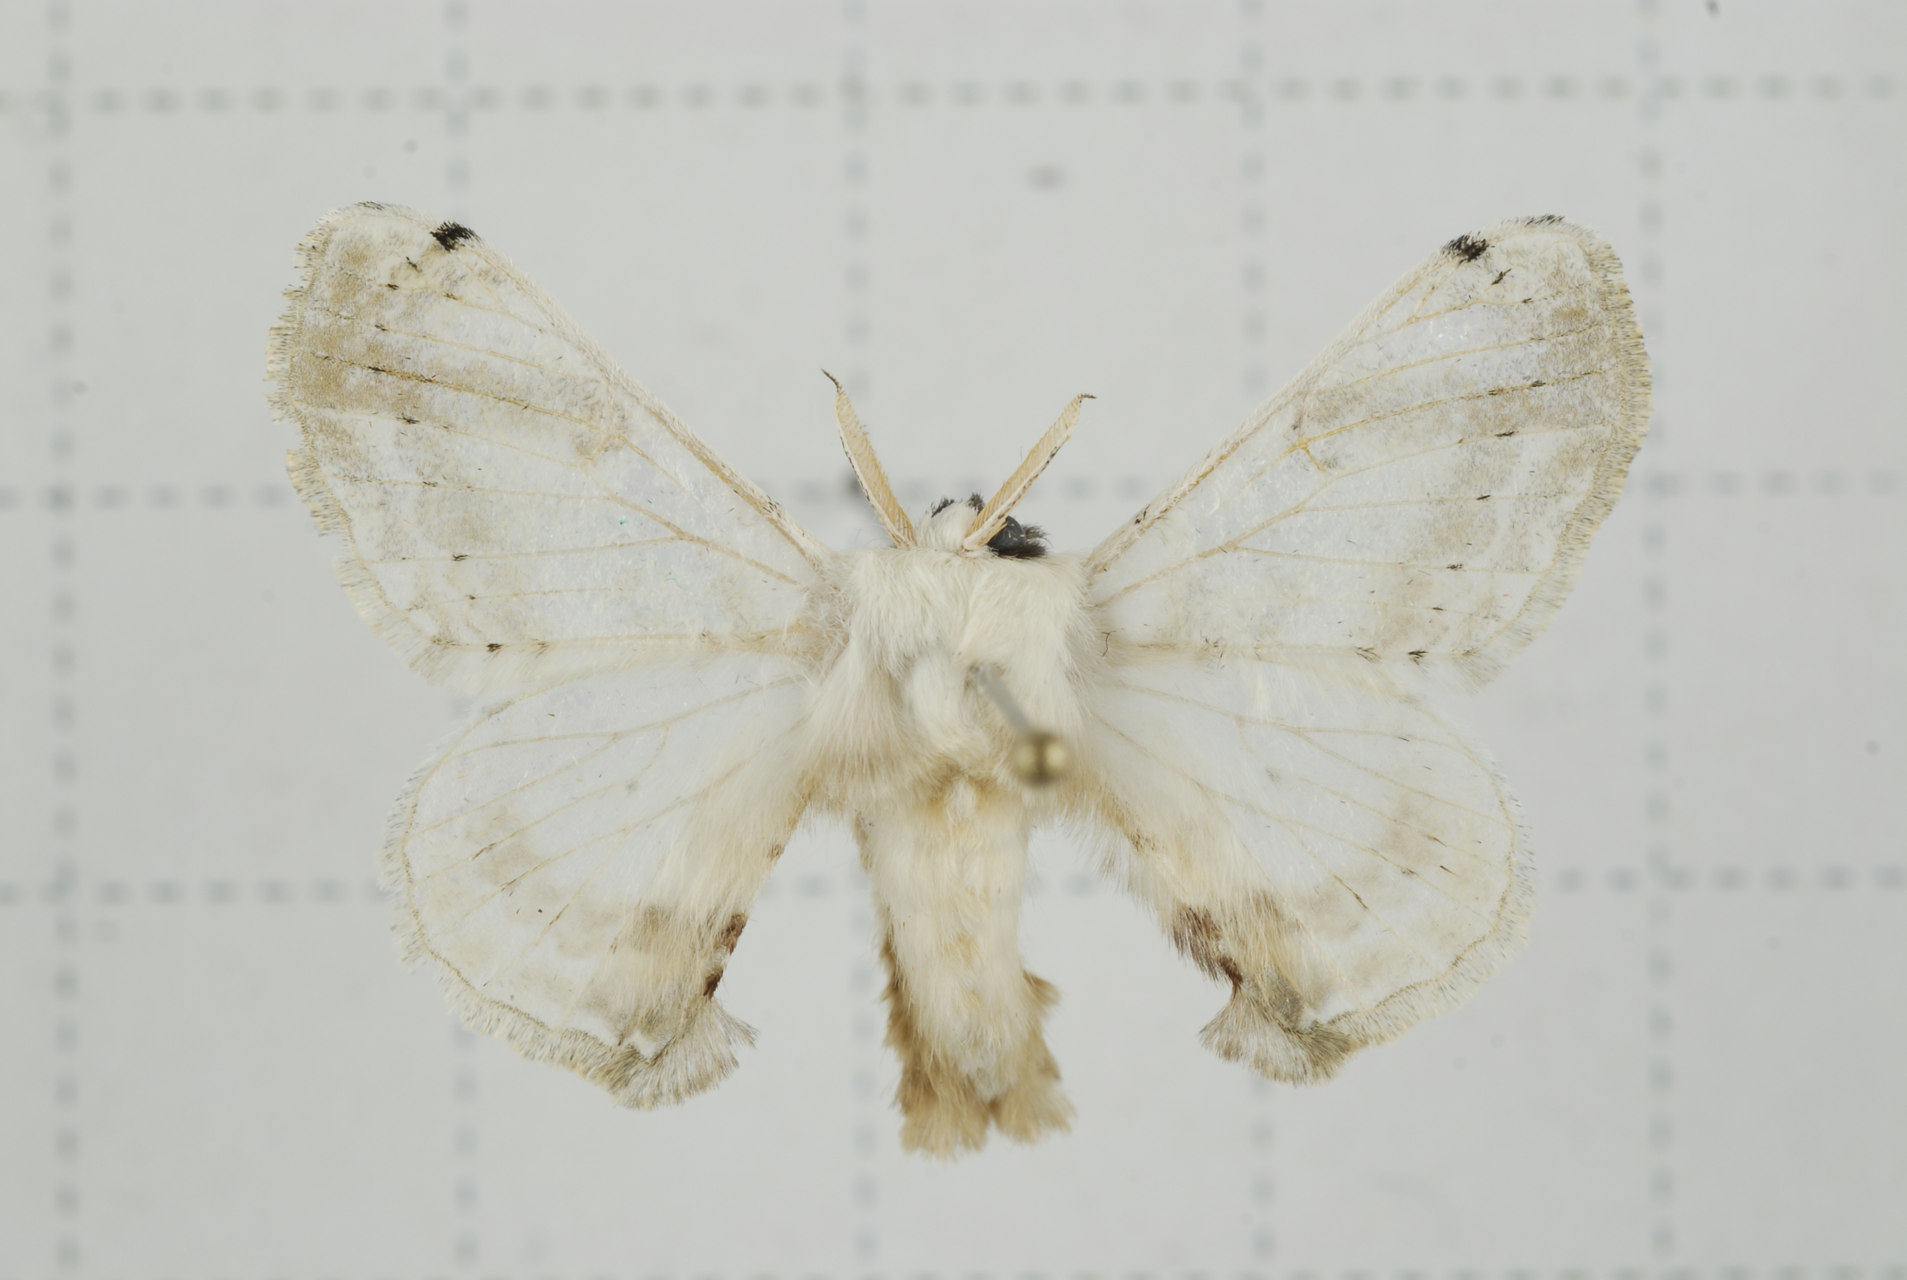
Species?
Ernolatia moorei
